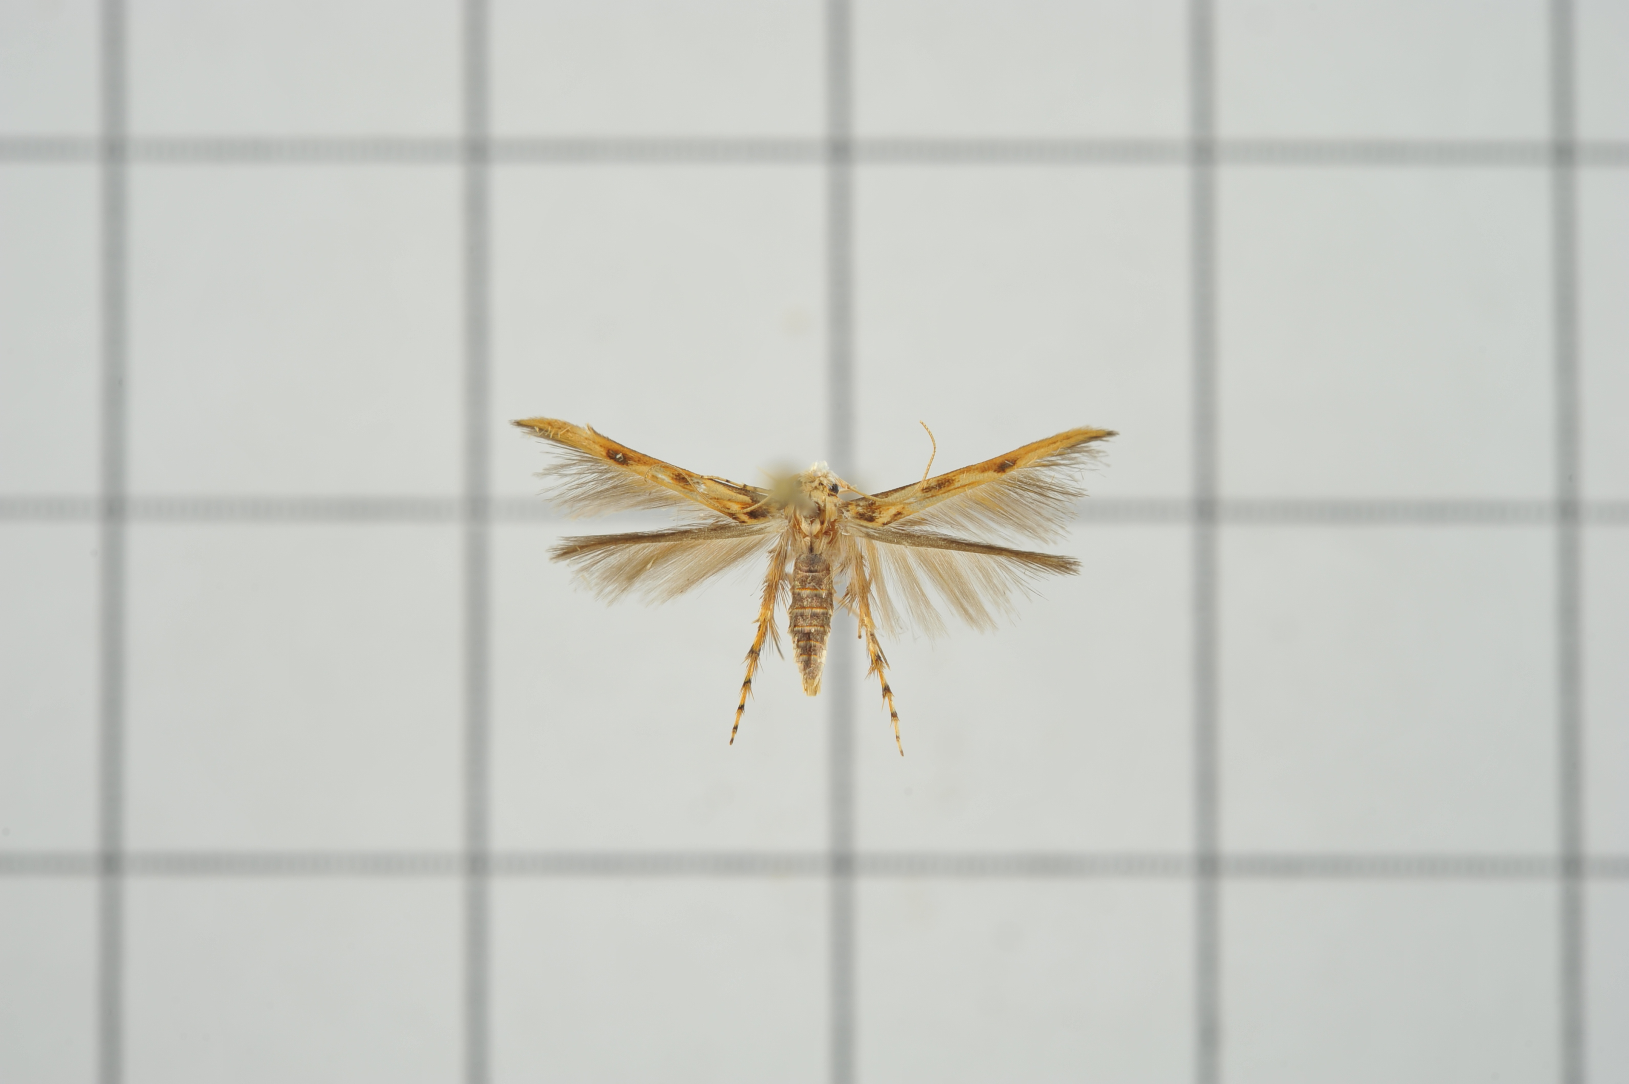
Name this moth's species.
Stathmopoda stimulata
